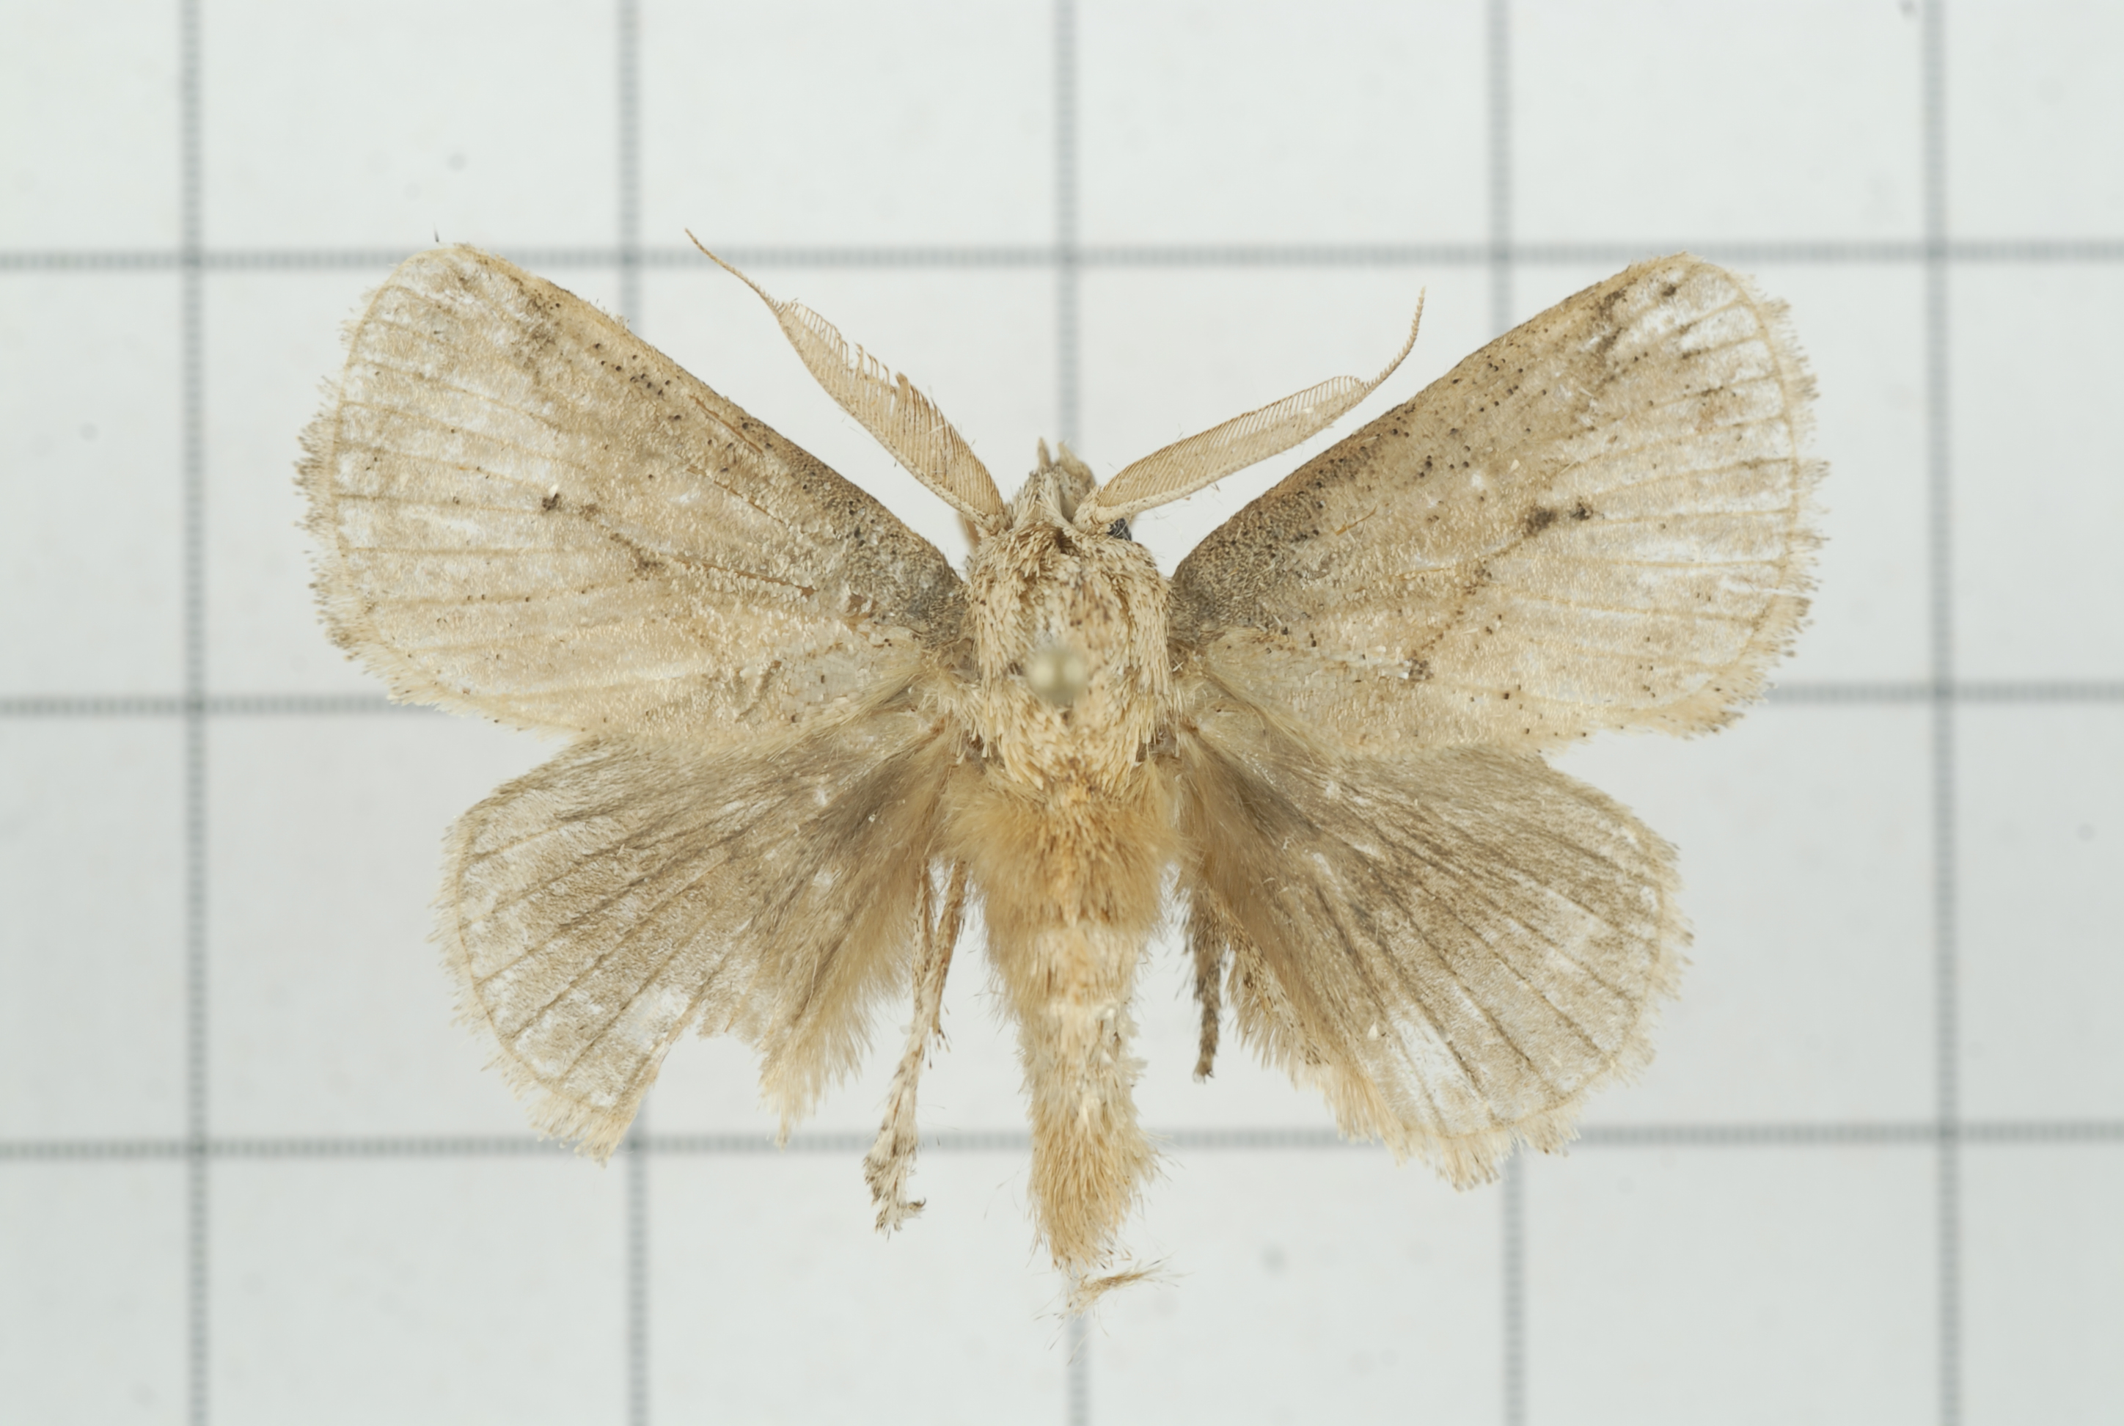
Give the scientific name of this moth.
Susica sinensis
